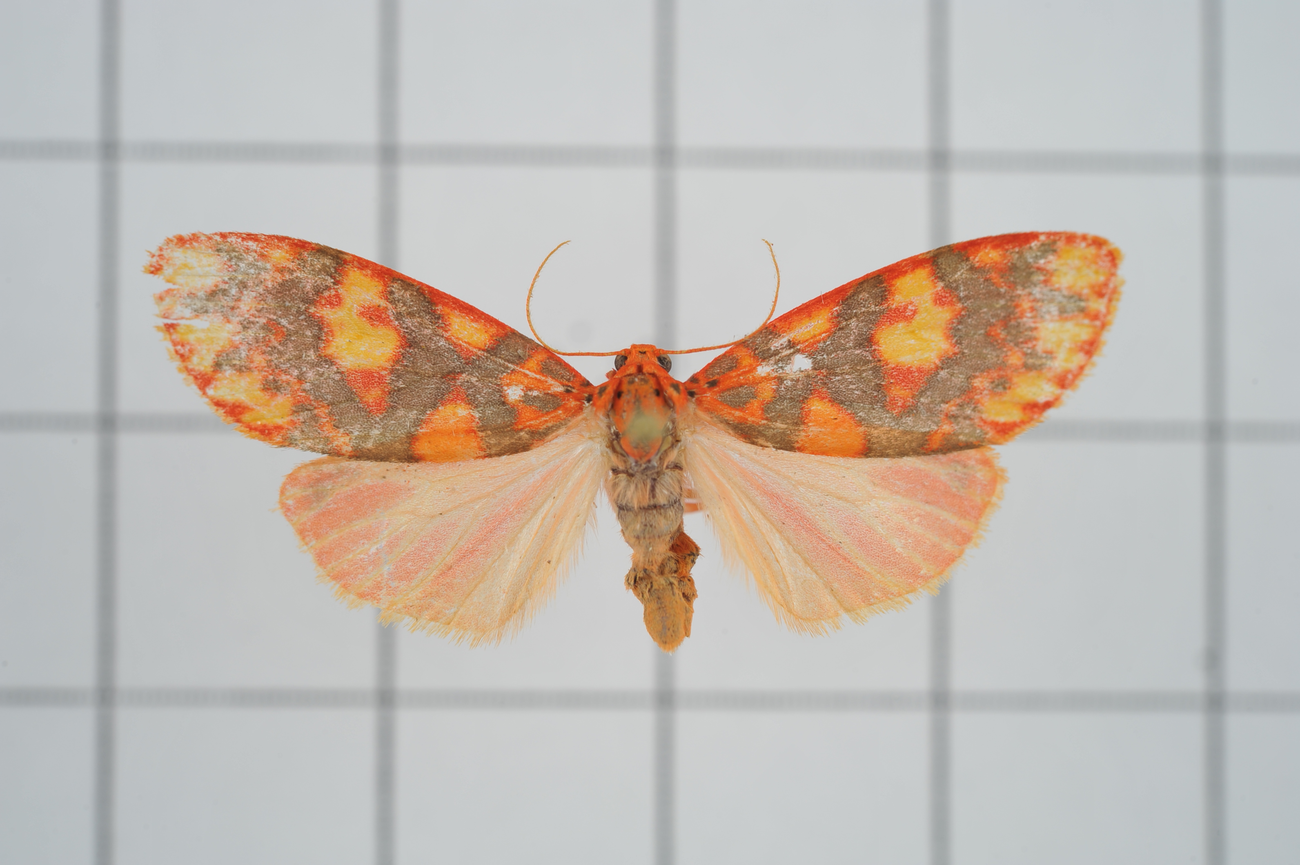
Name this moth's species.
Floridasura tricolor
